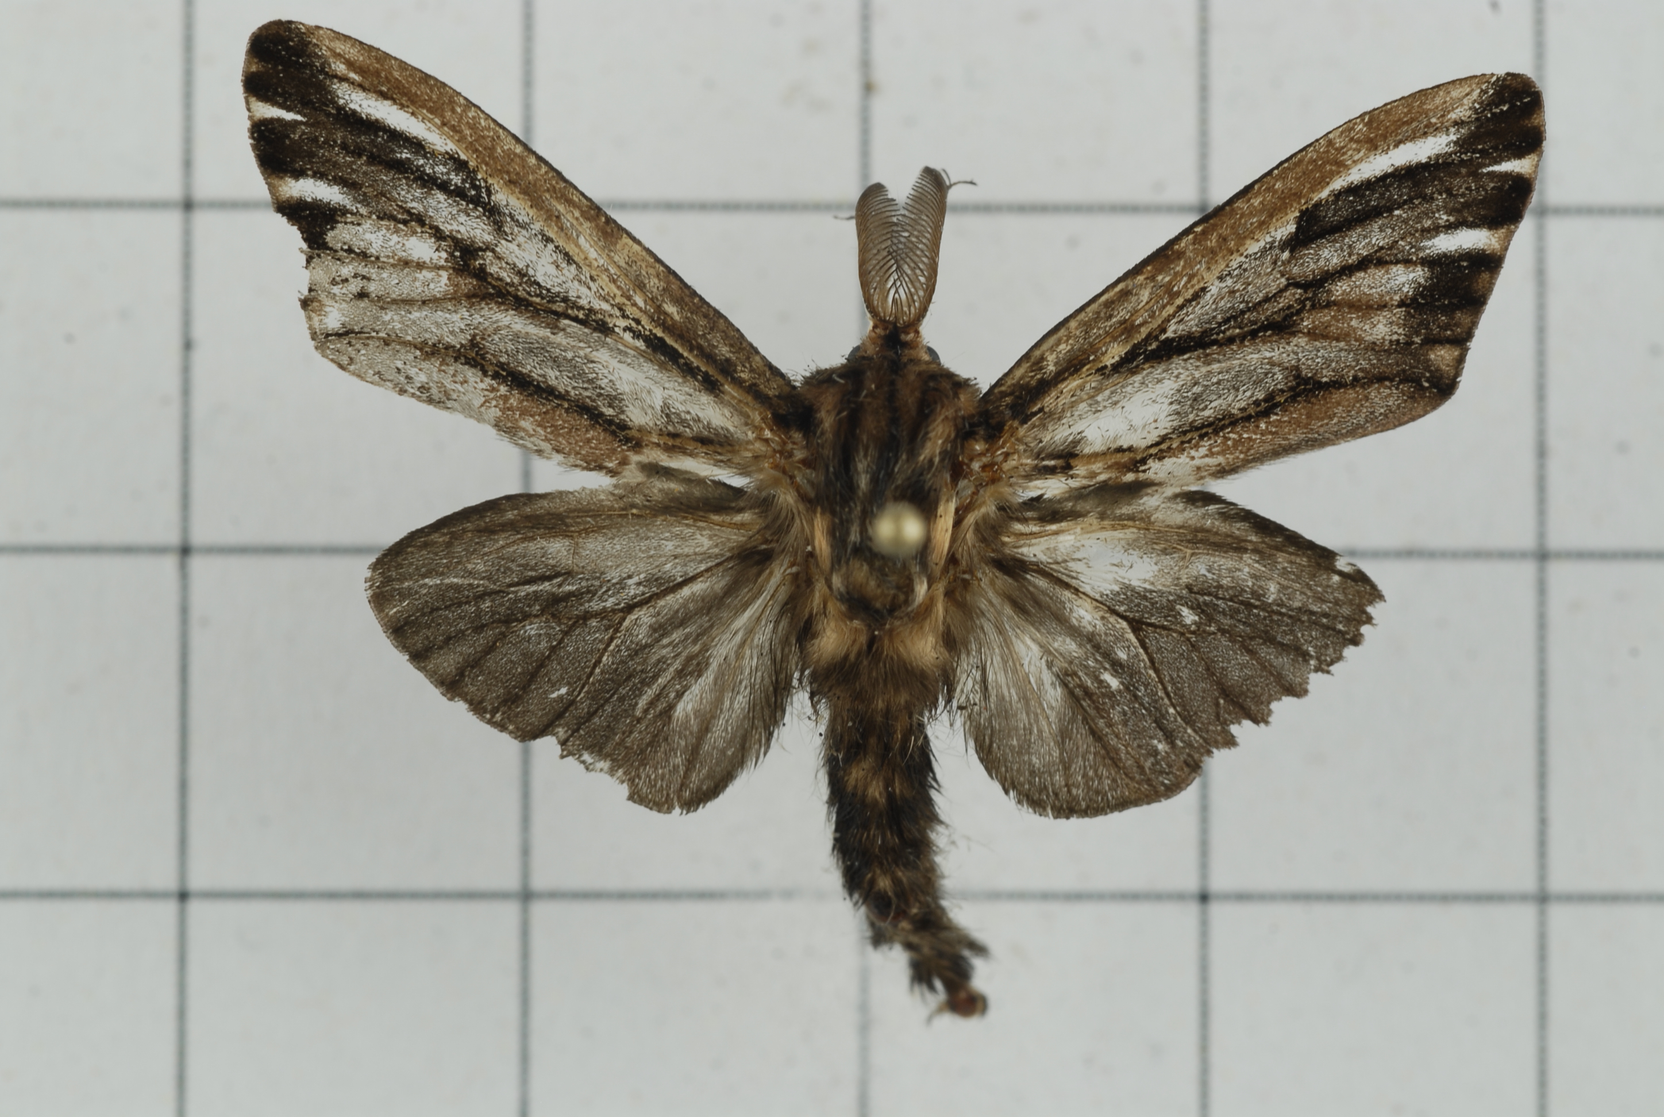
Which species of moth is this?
Eumeta variegata
